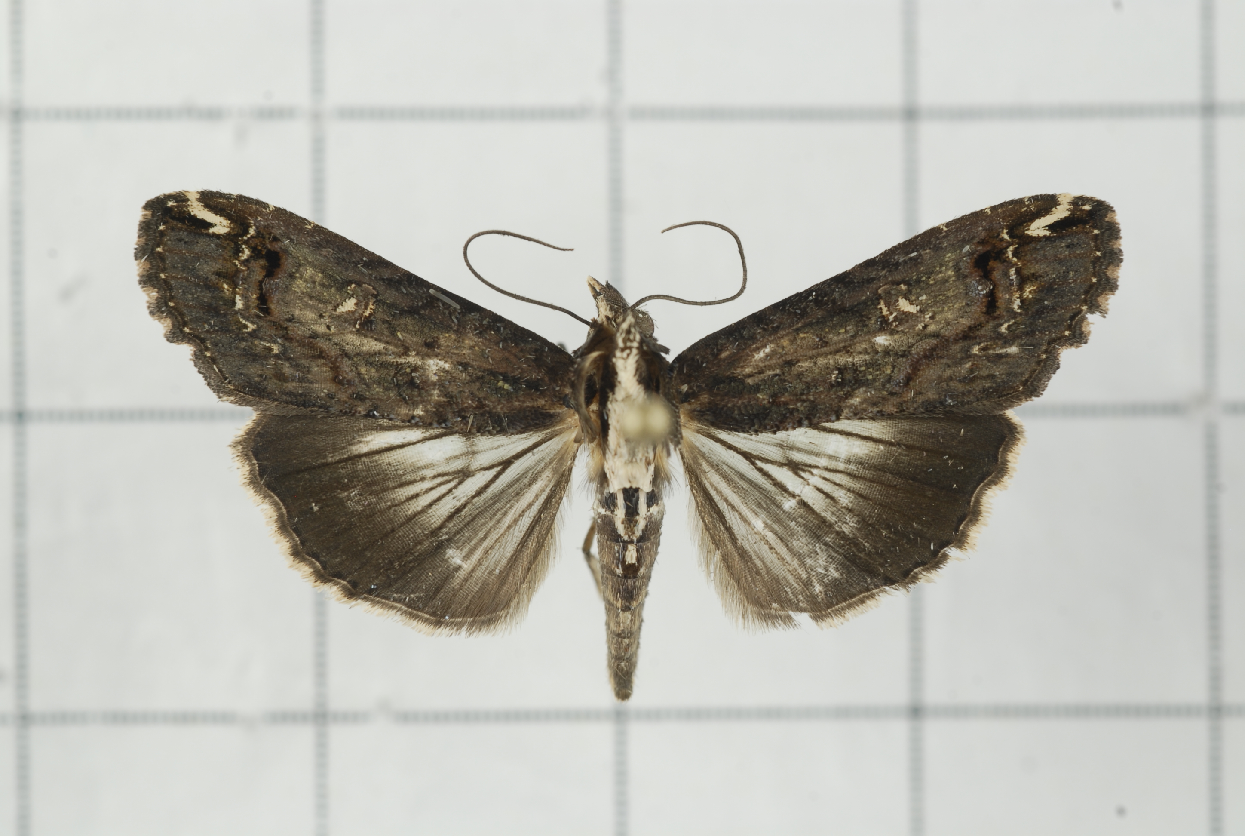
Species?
Lophoptera brunnama
